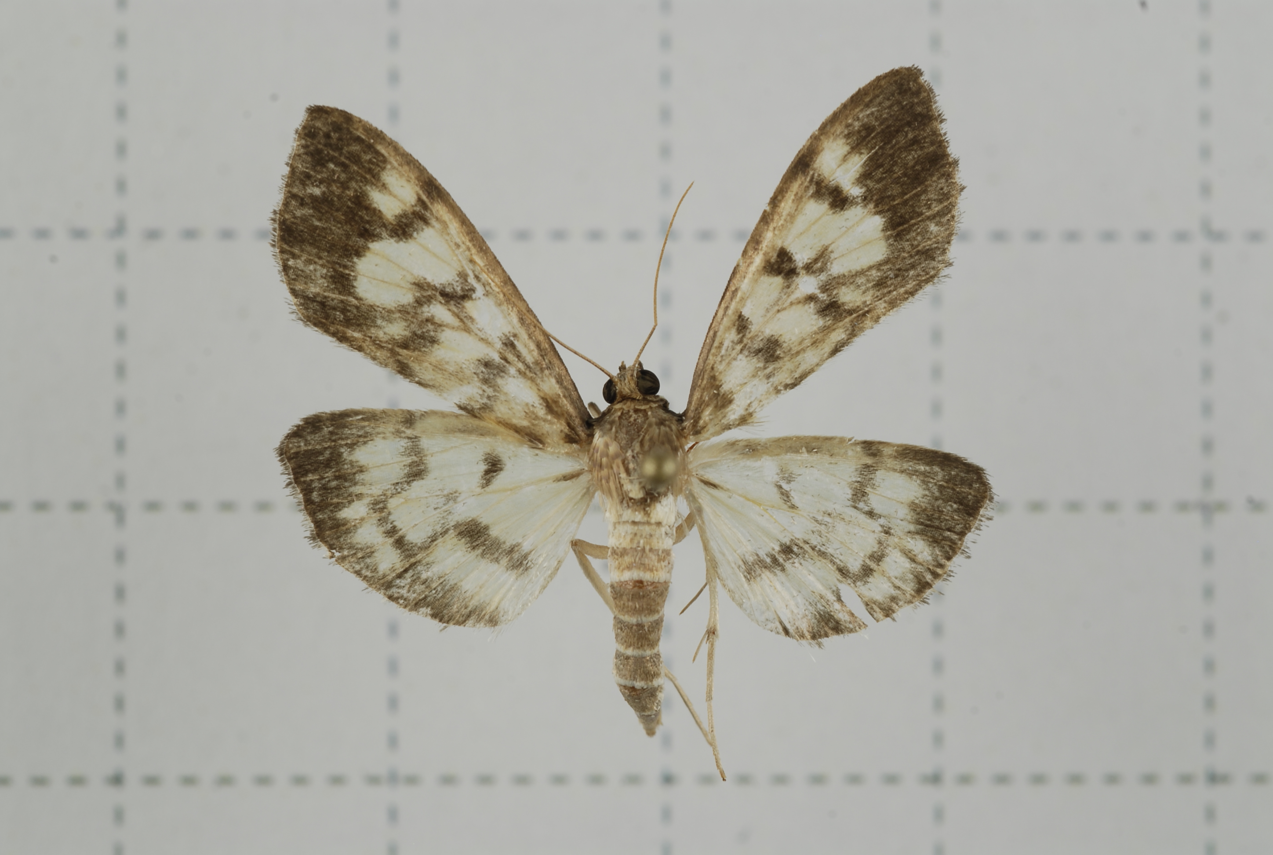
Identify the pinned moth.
Syllepte taiwanalis
